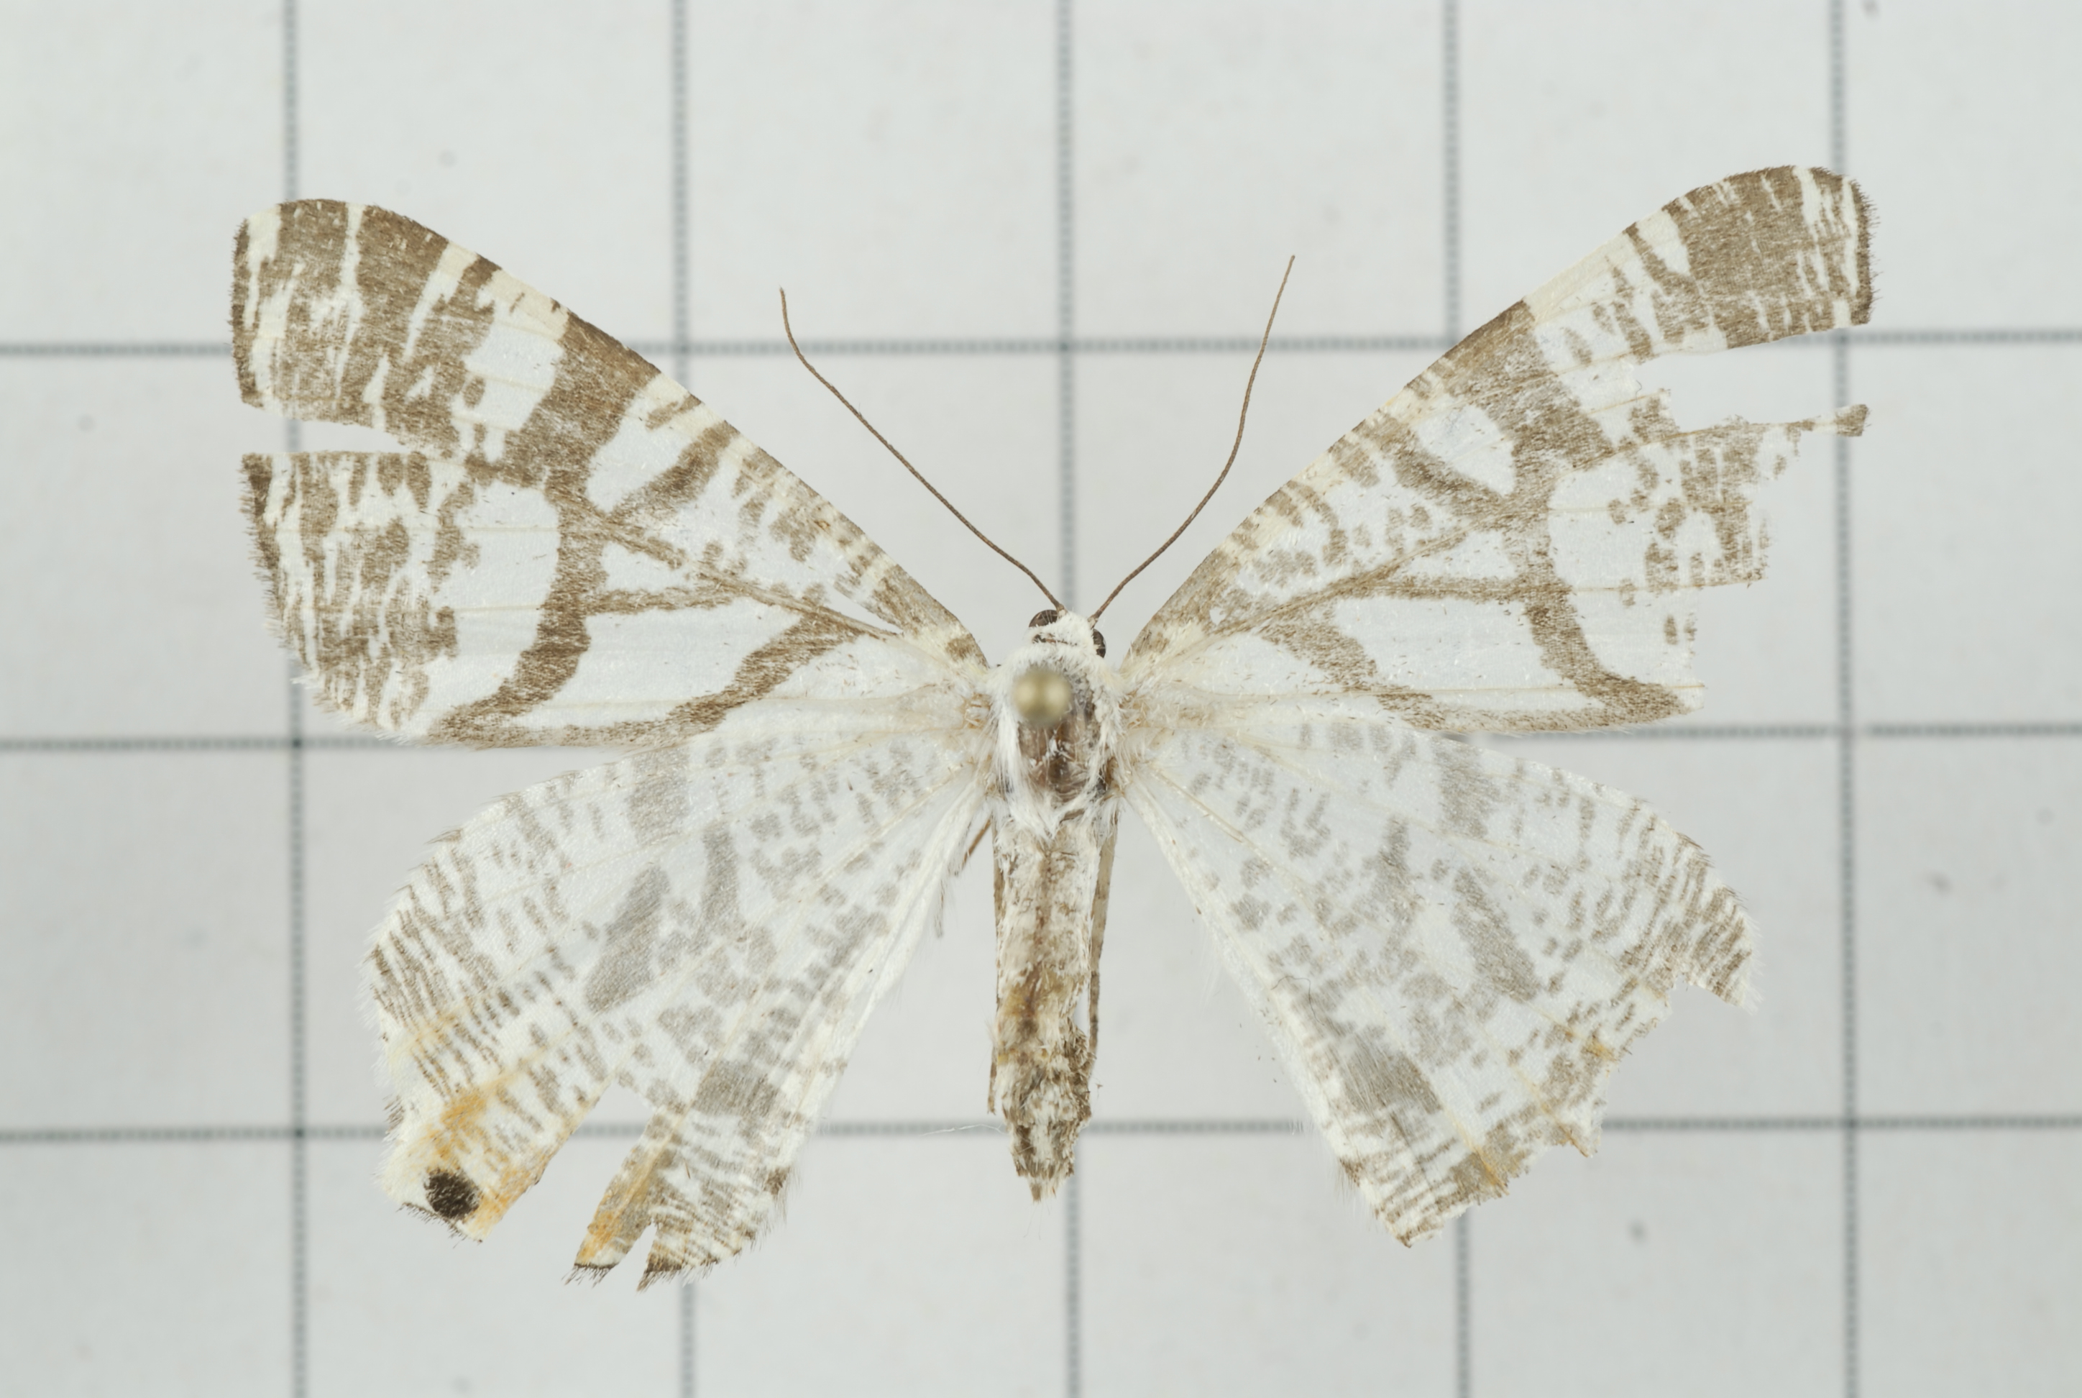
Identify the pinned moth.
Ourapteryx ramosa
